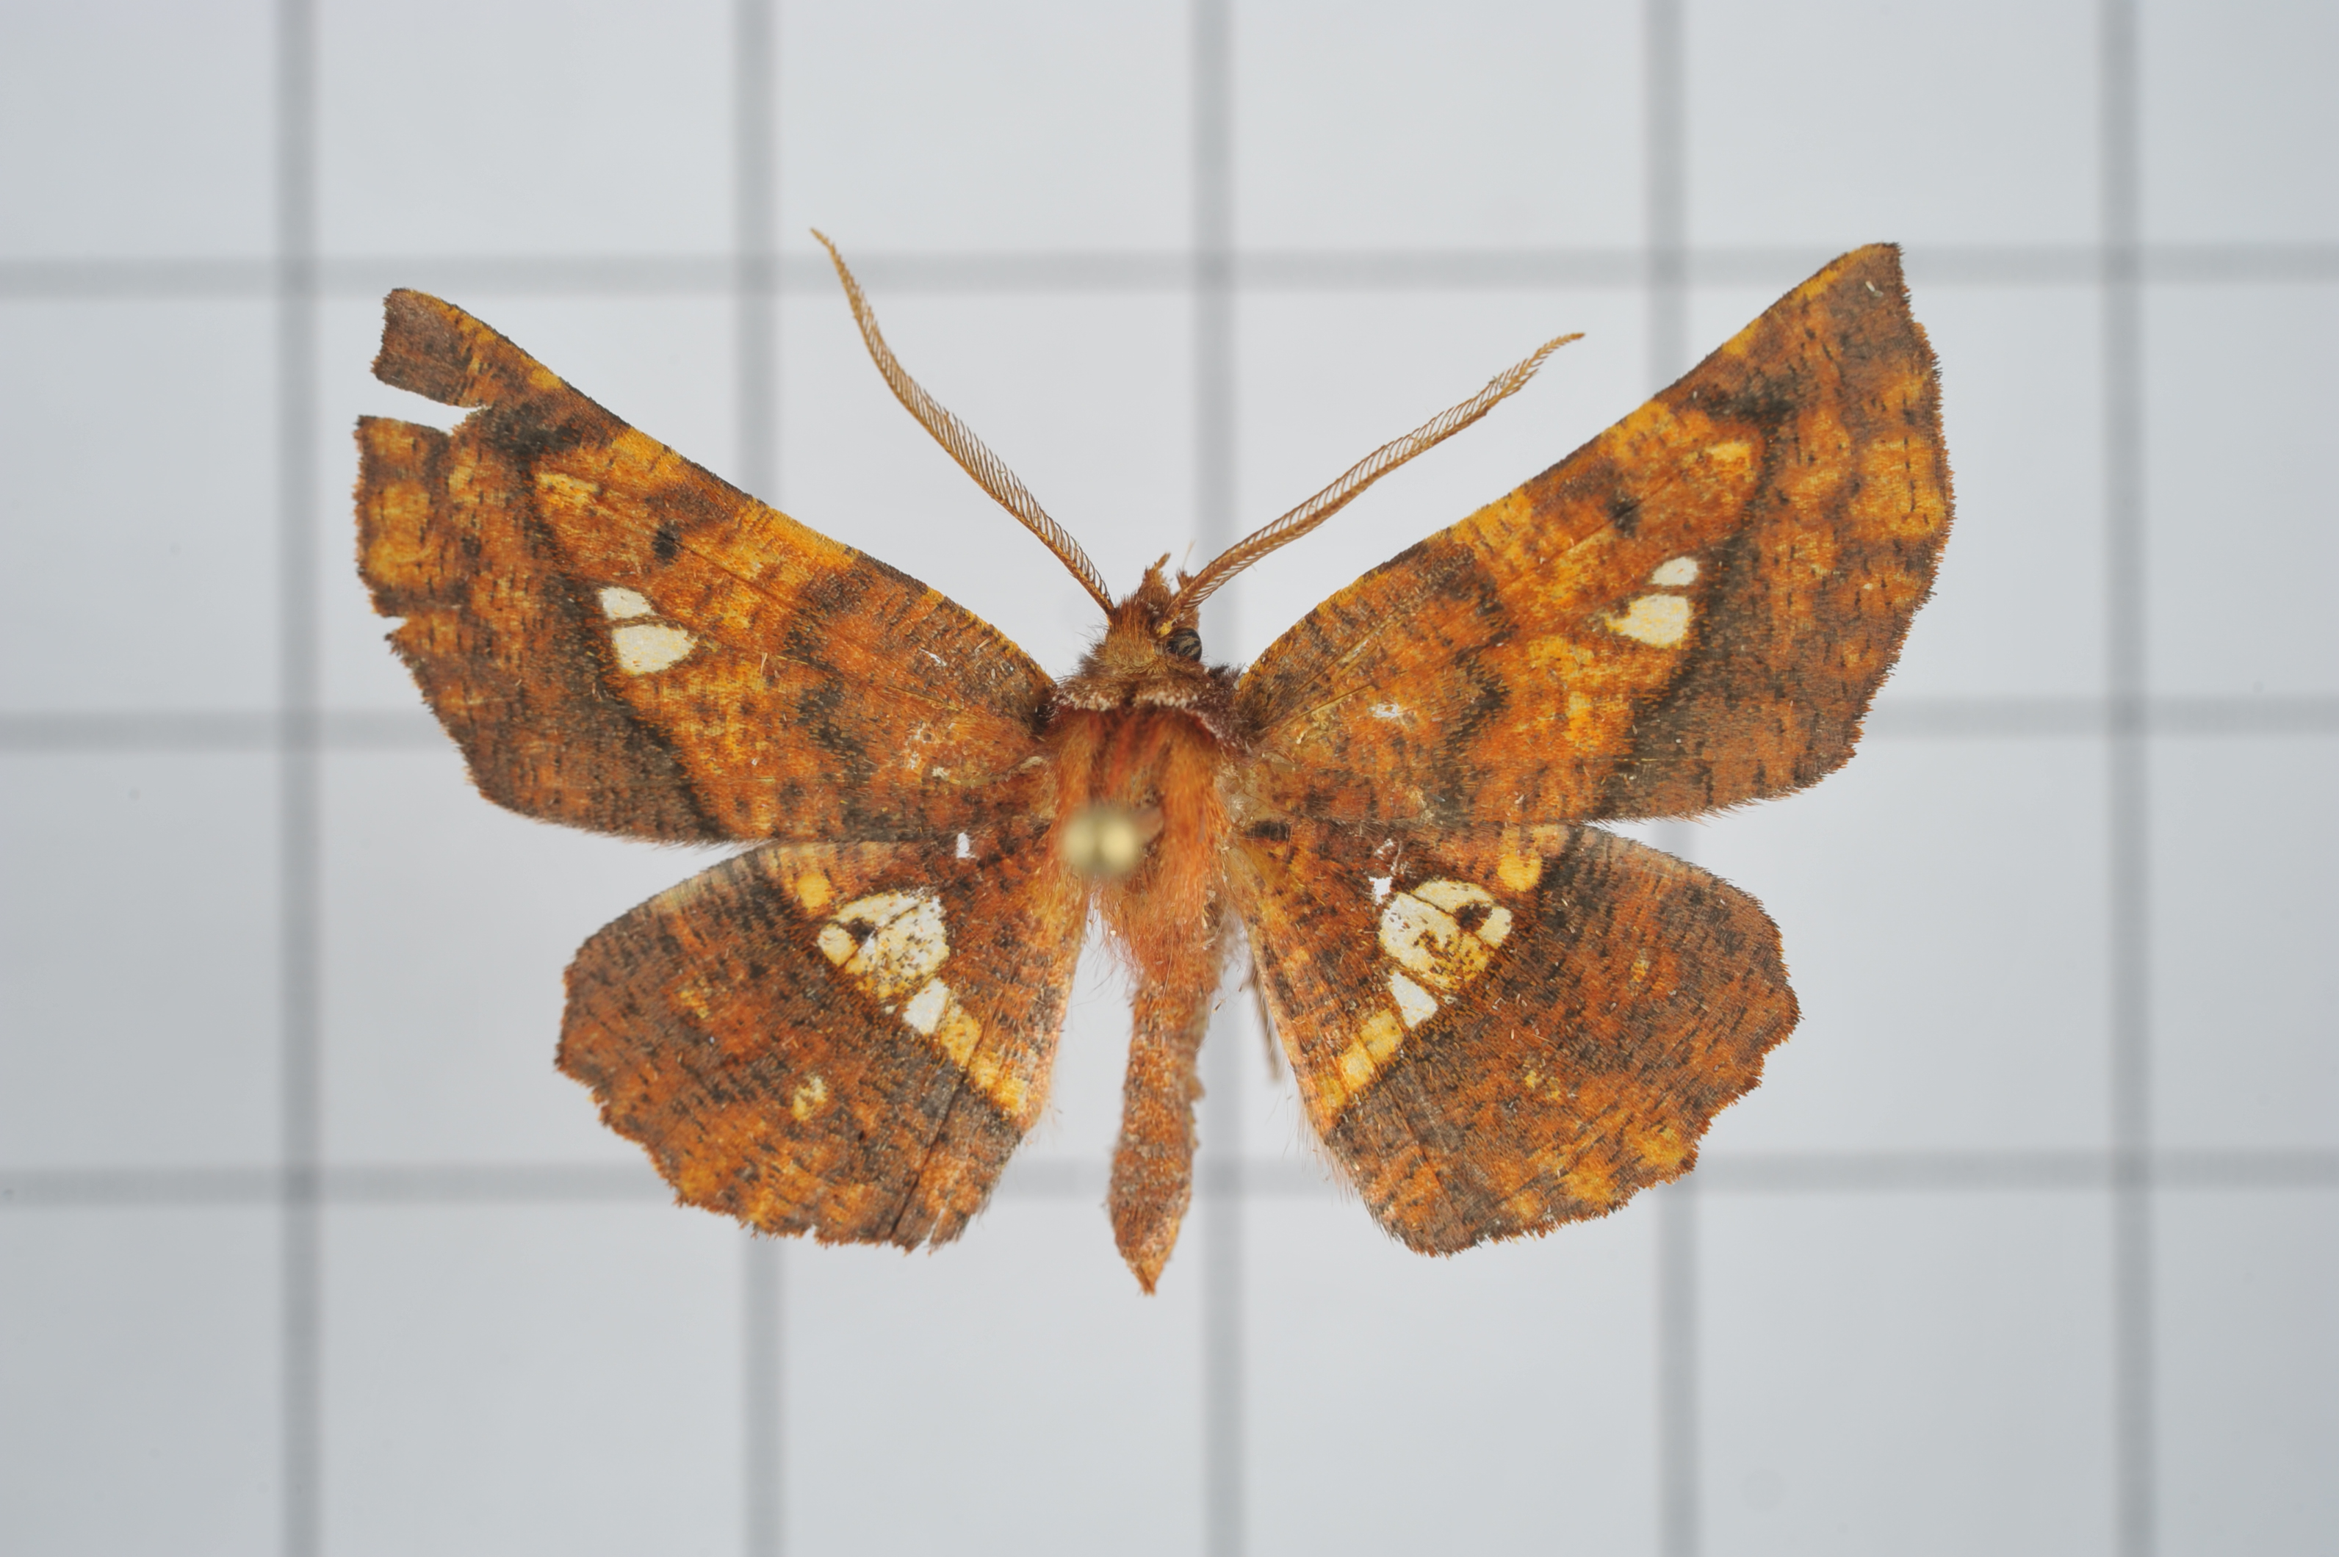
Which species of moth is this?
Garaeus specularis specularis
